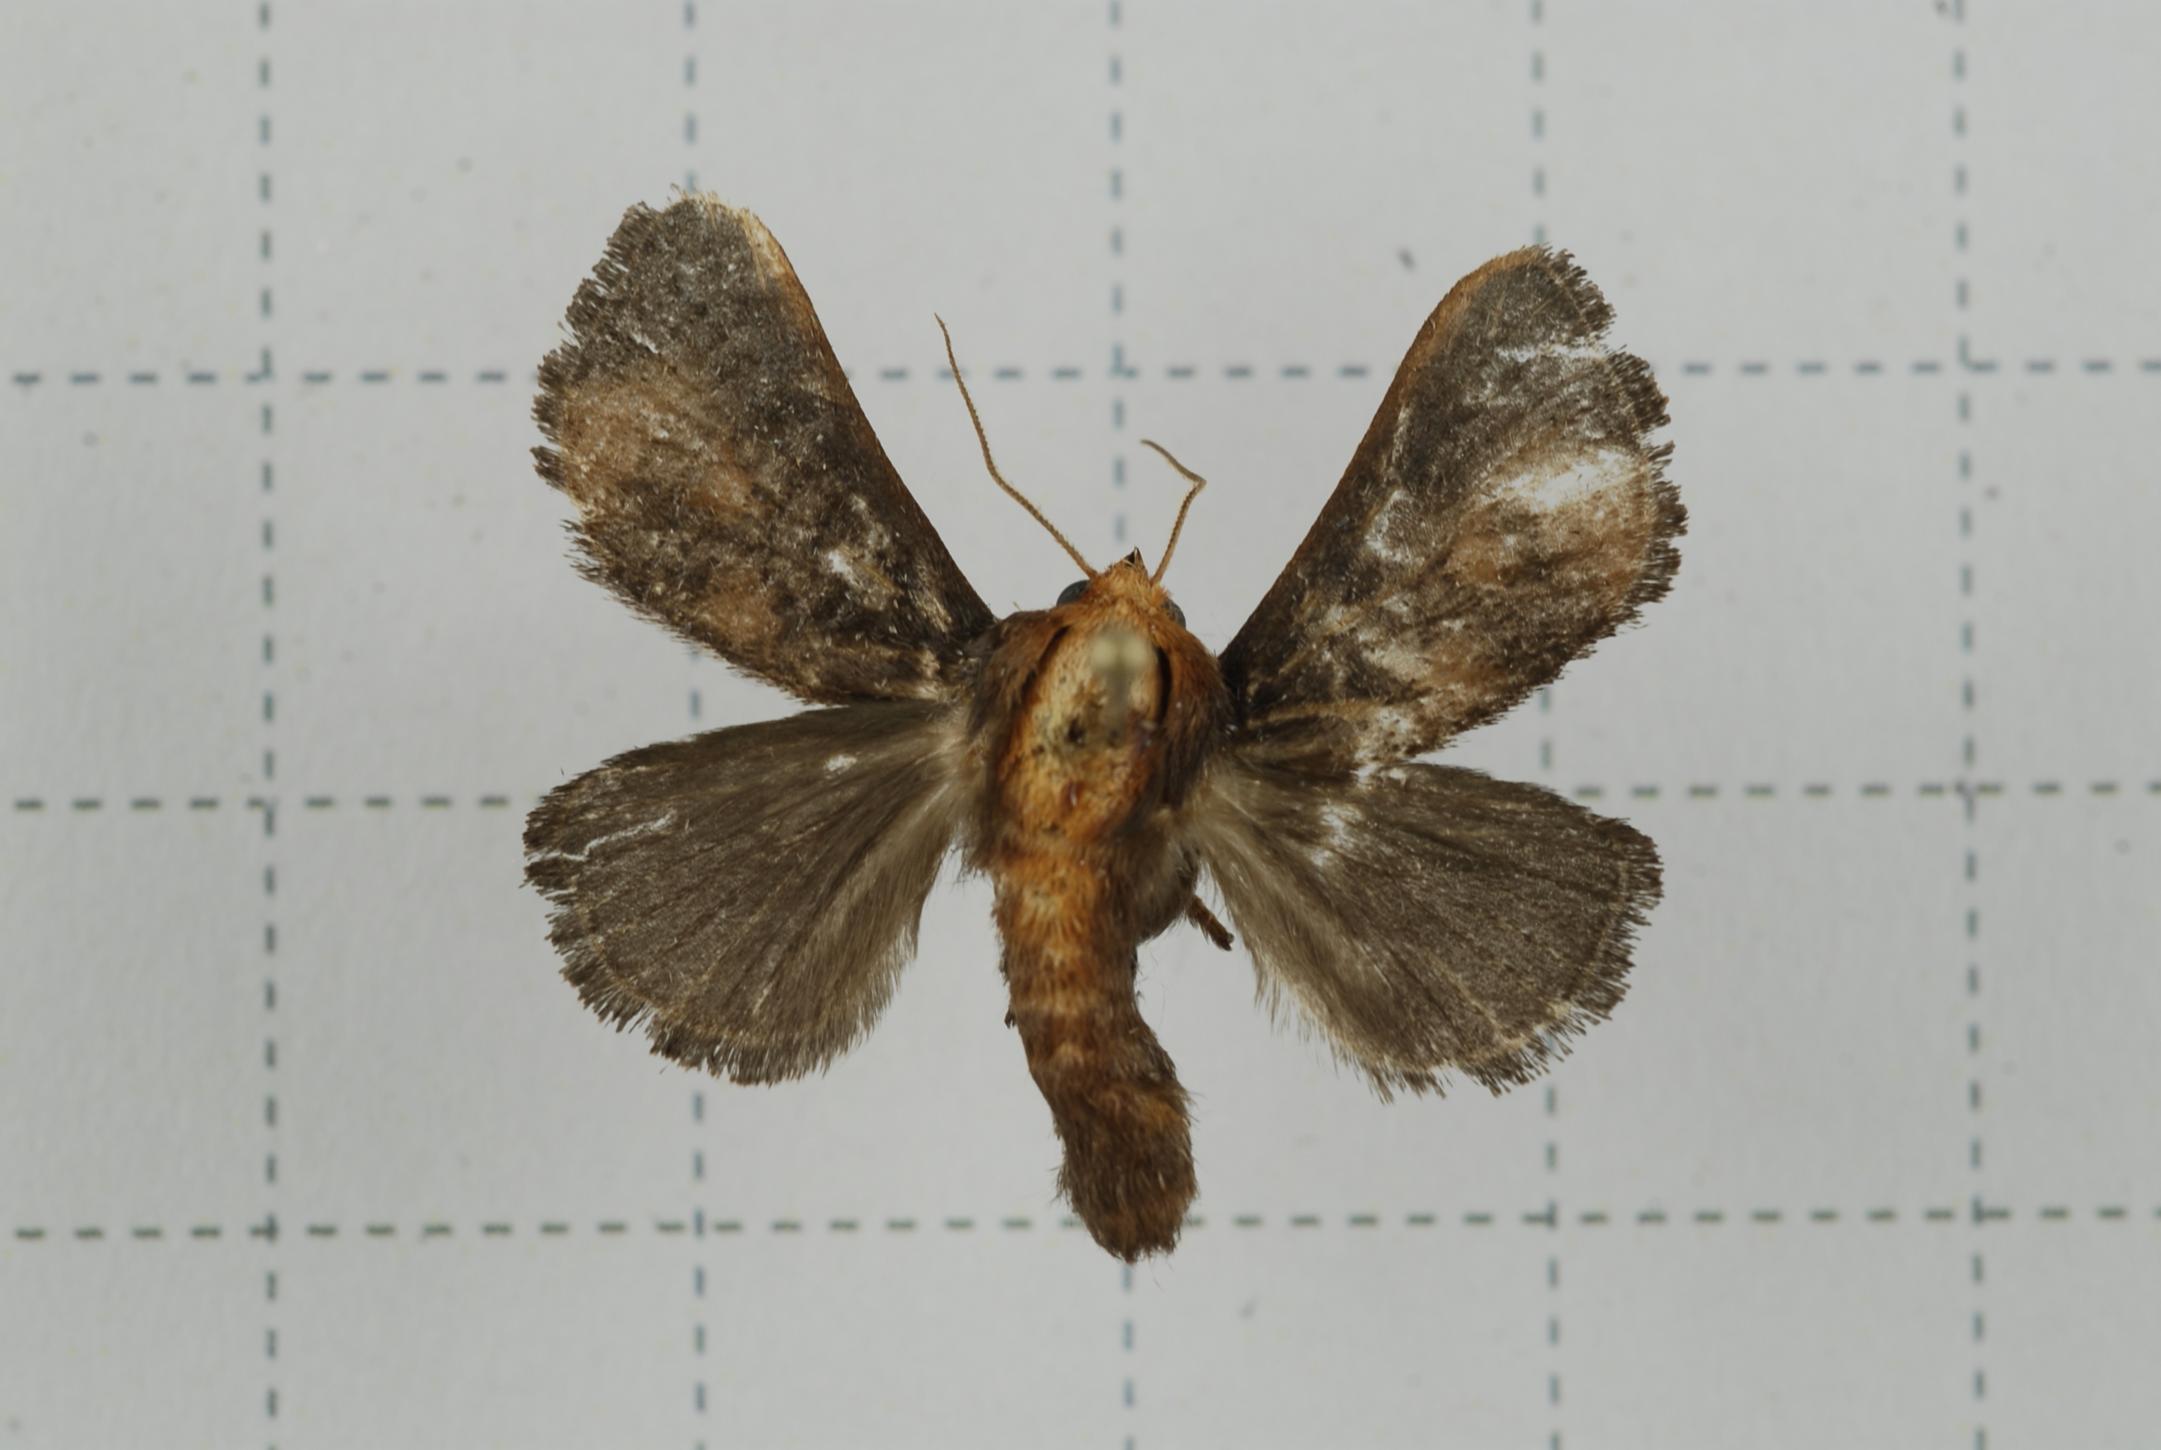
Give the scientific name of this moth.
Iraga rugosa
